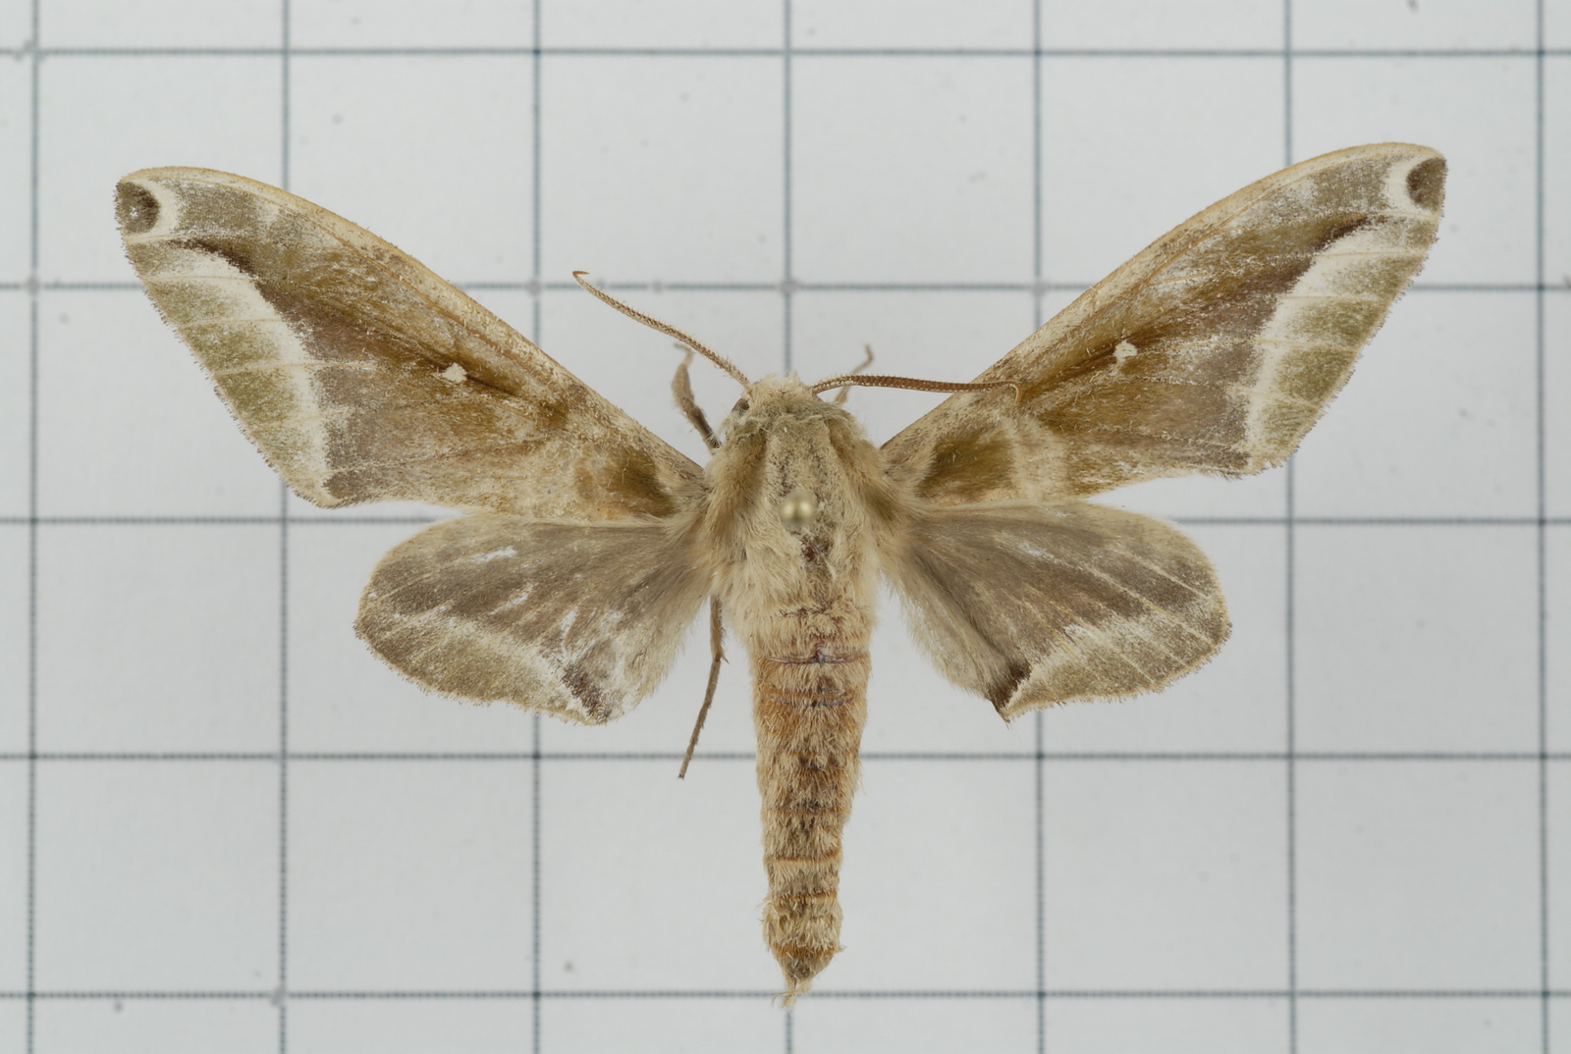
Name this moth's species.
Parum colligata
